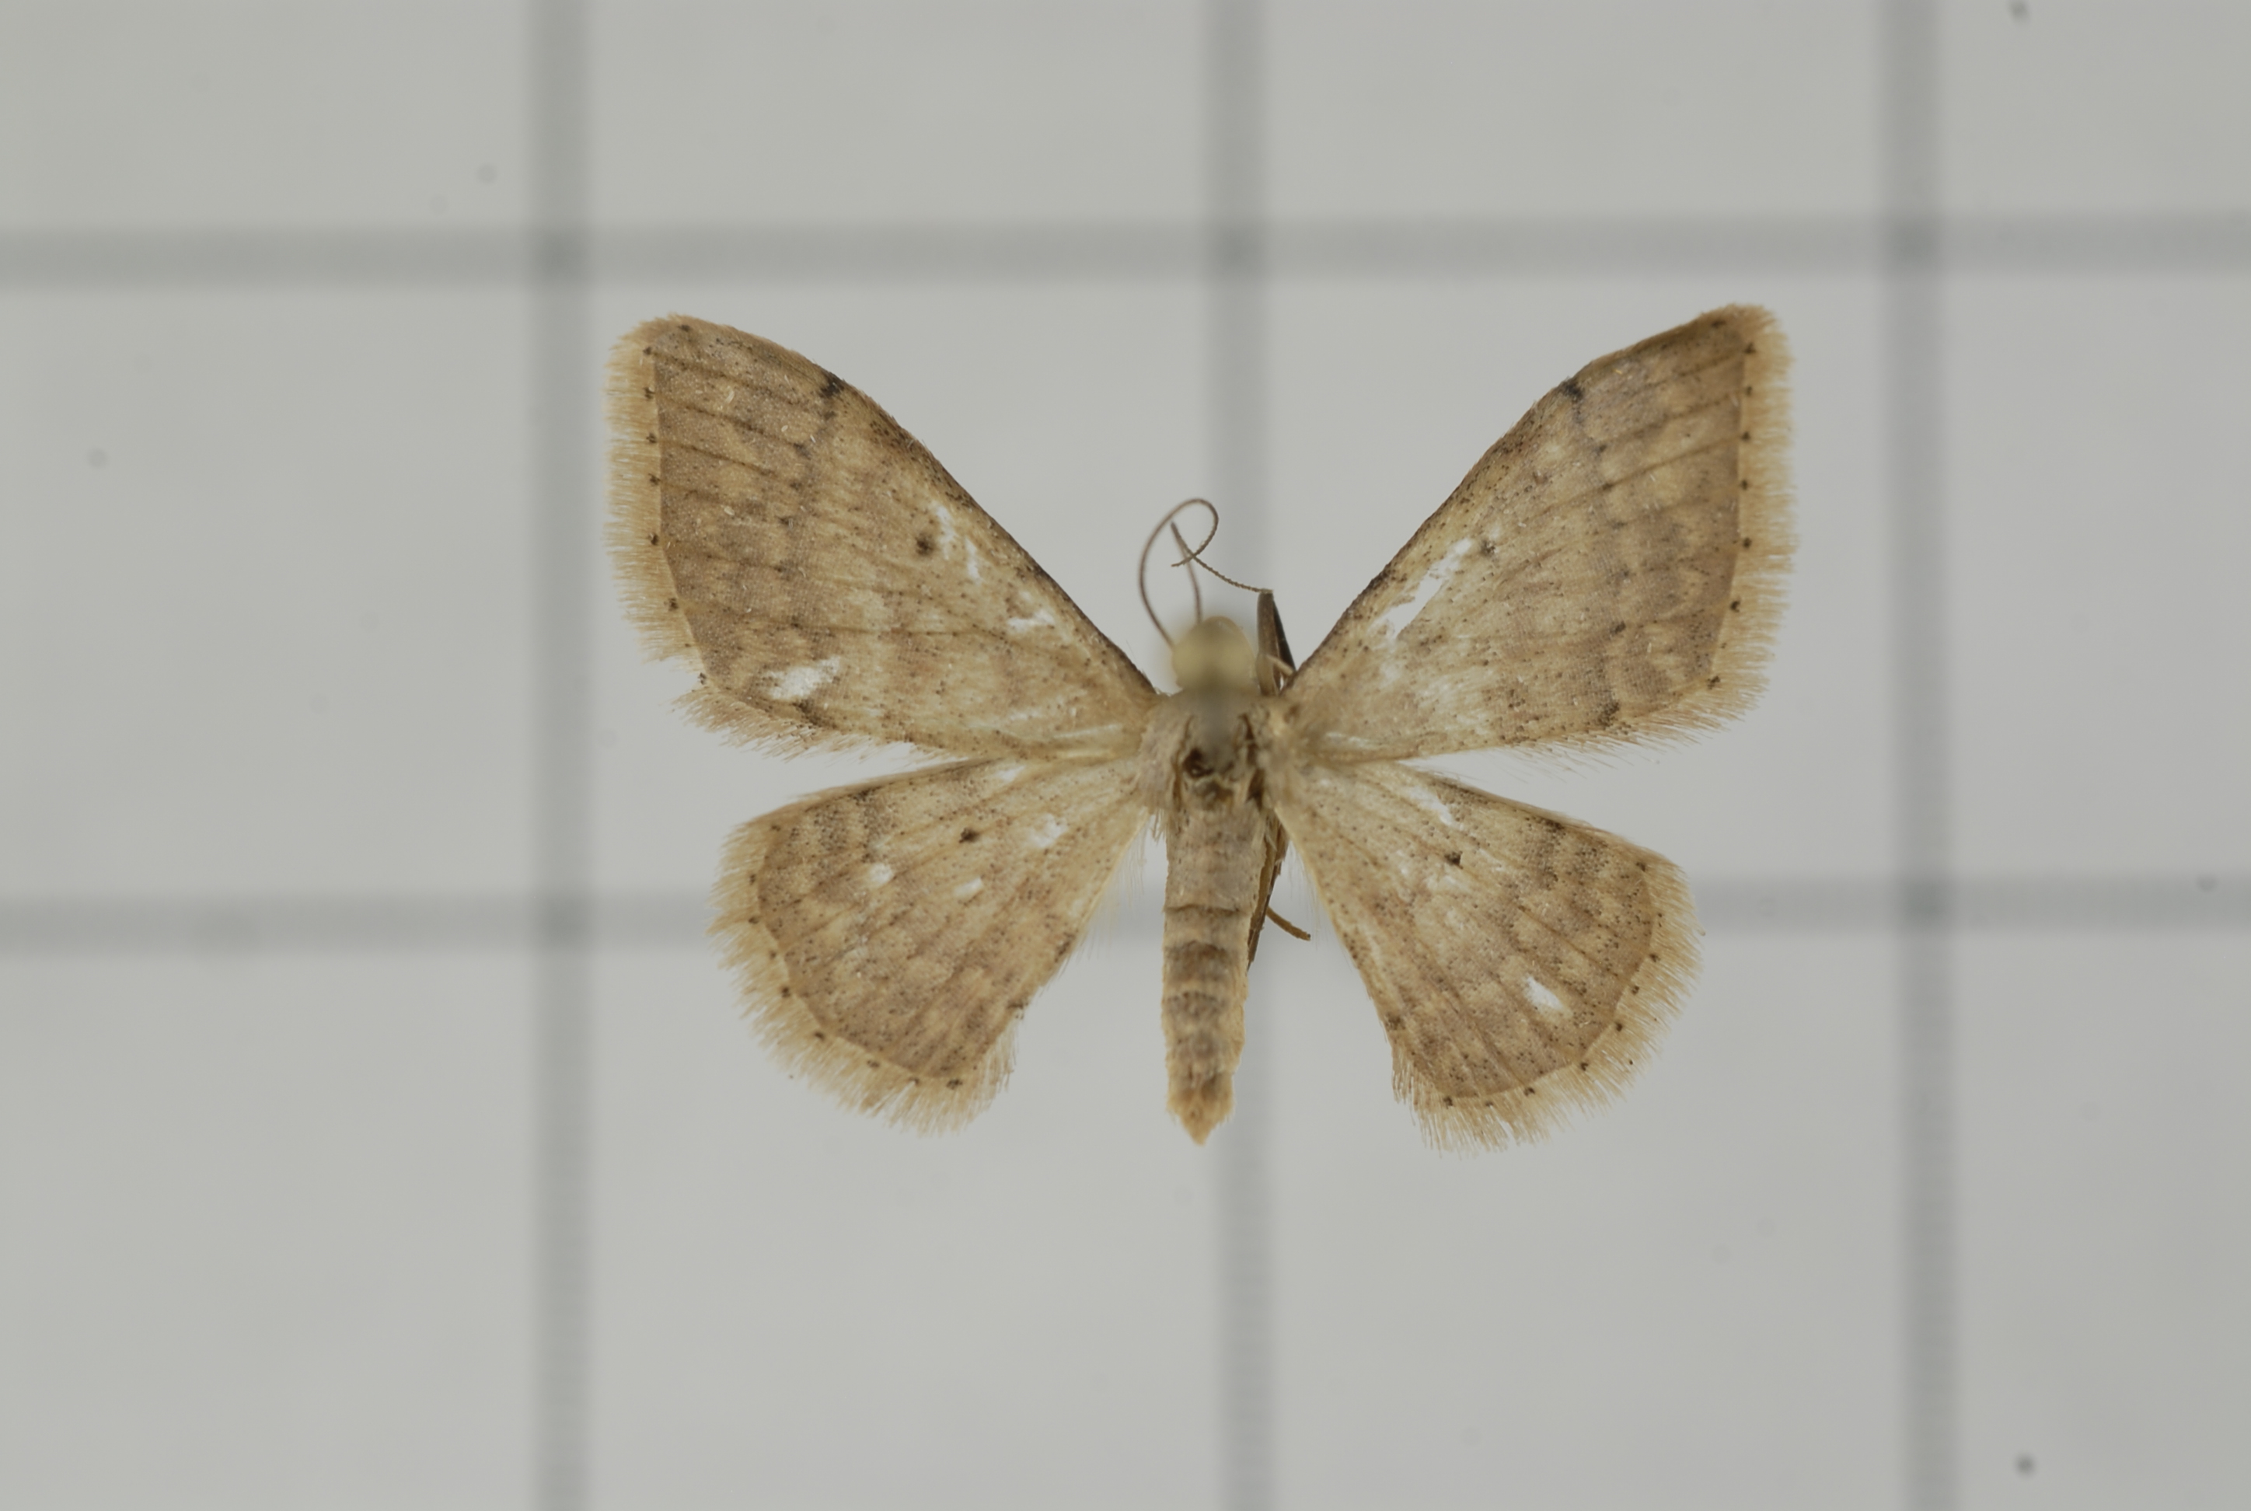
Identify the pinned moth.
Idaea taiwana
